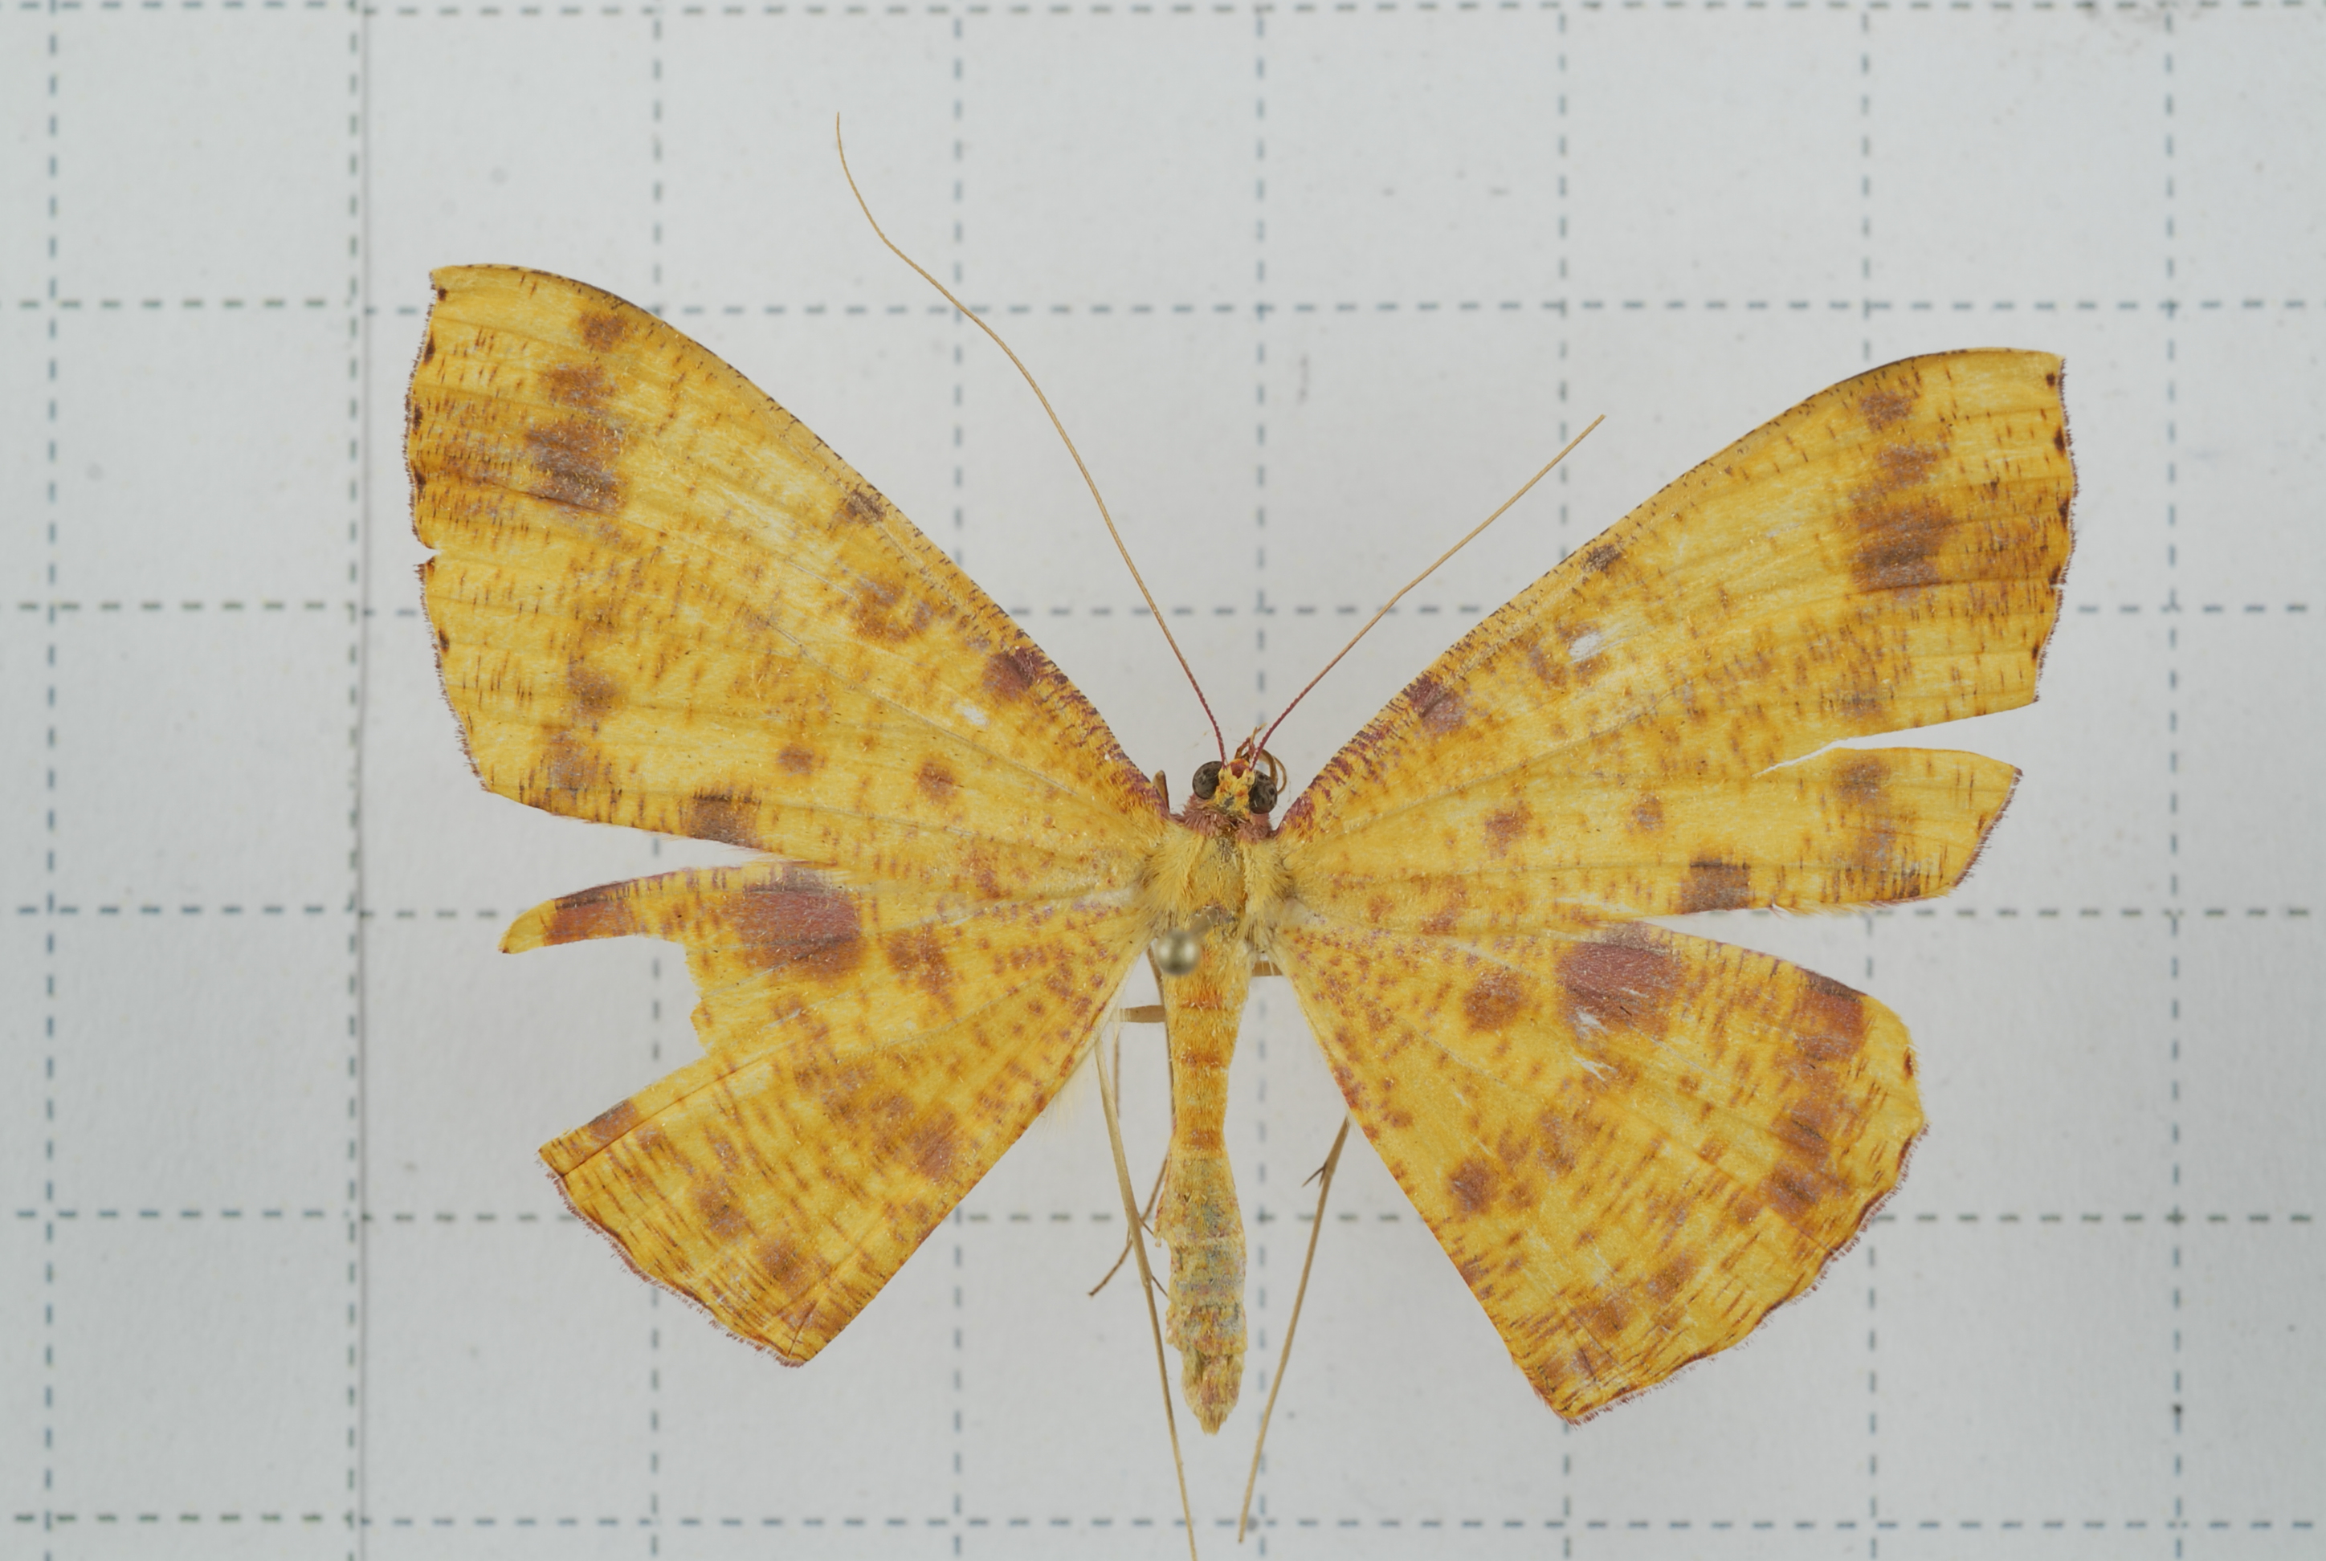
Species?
Eumelea ludovicata ludovicata
